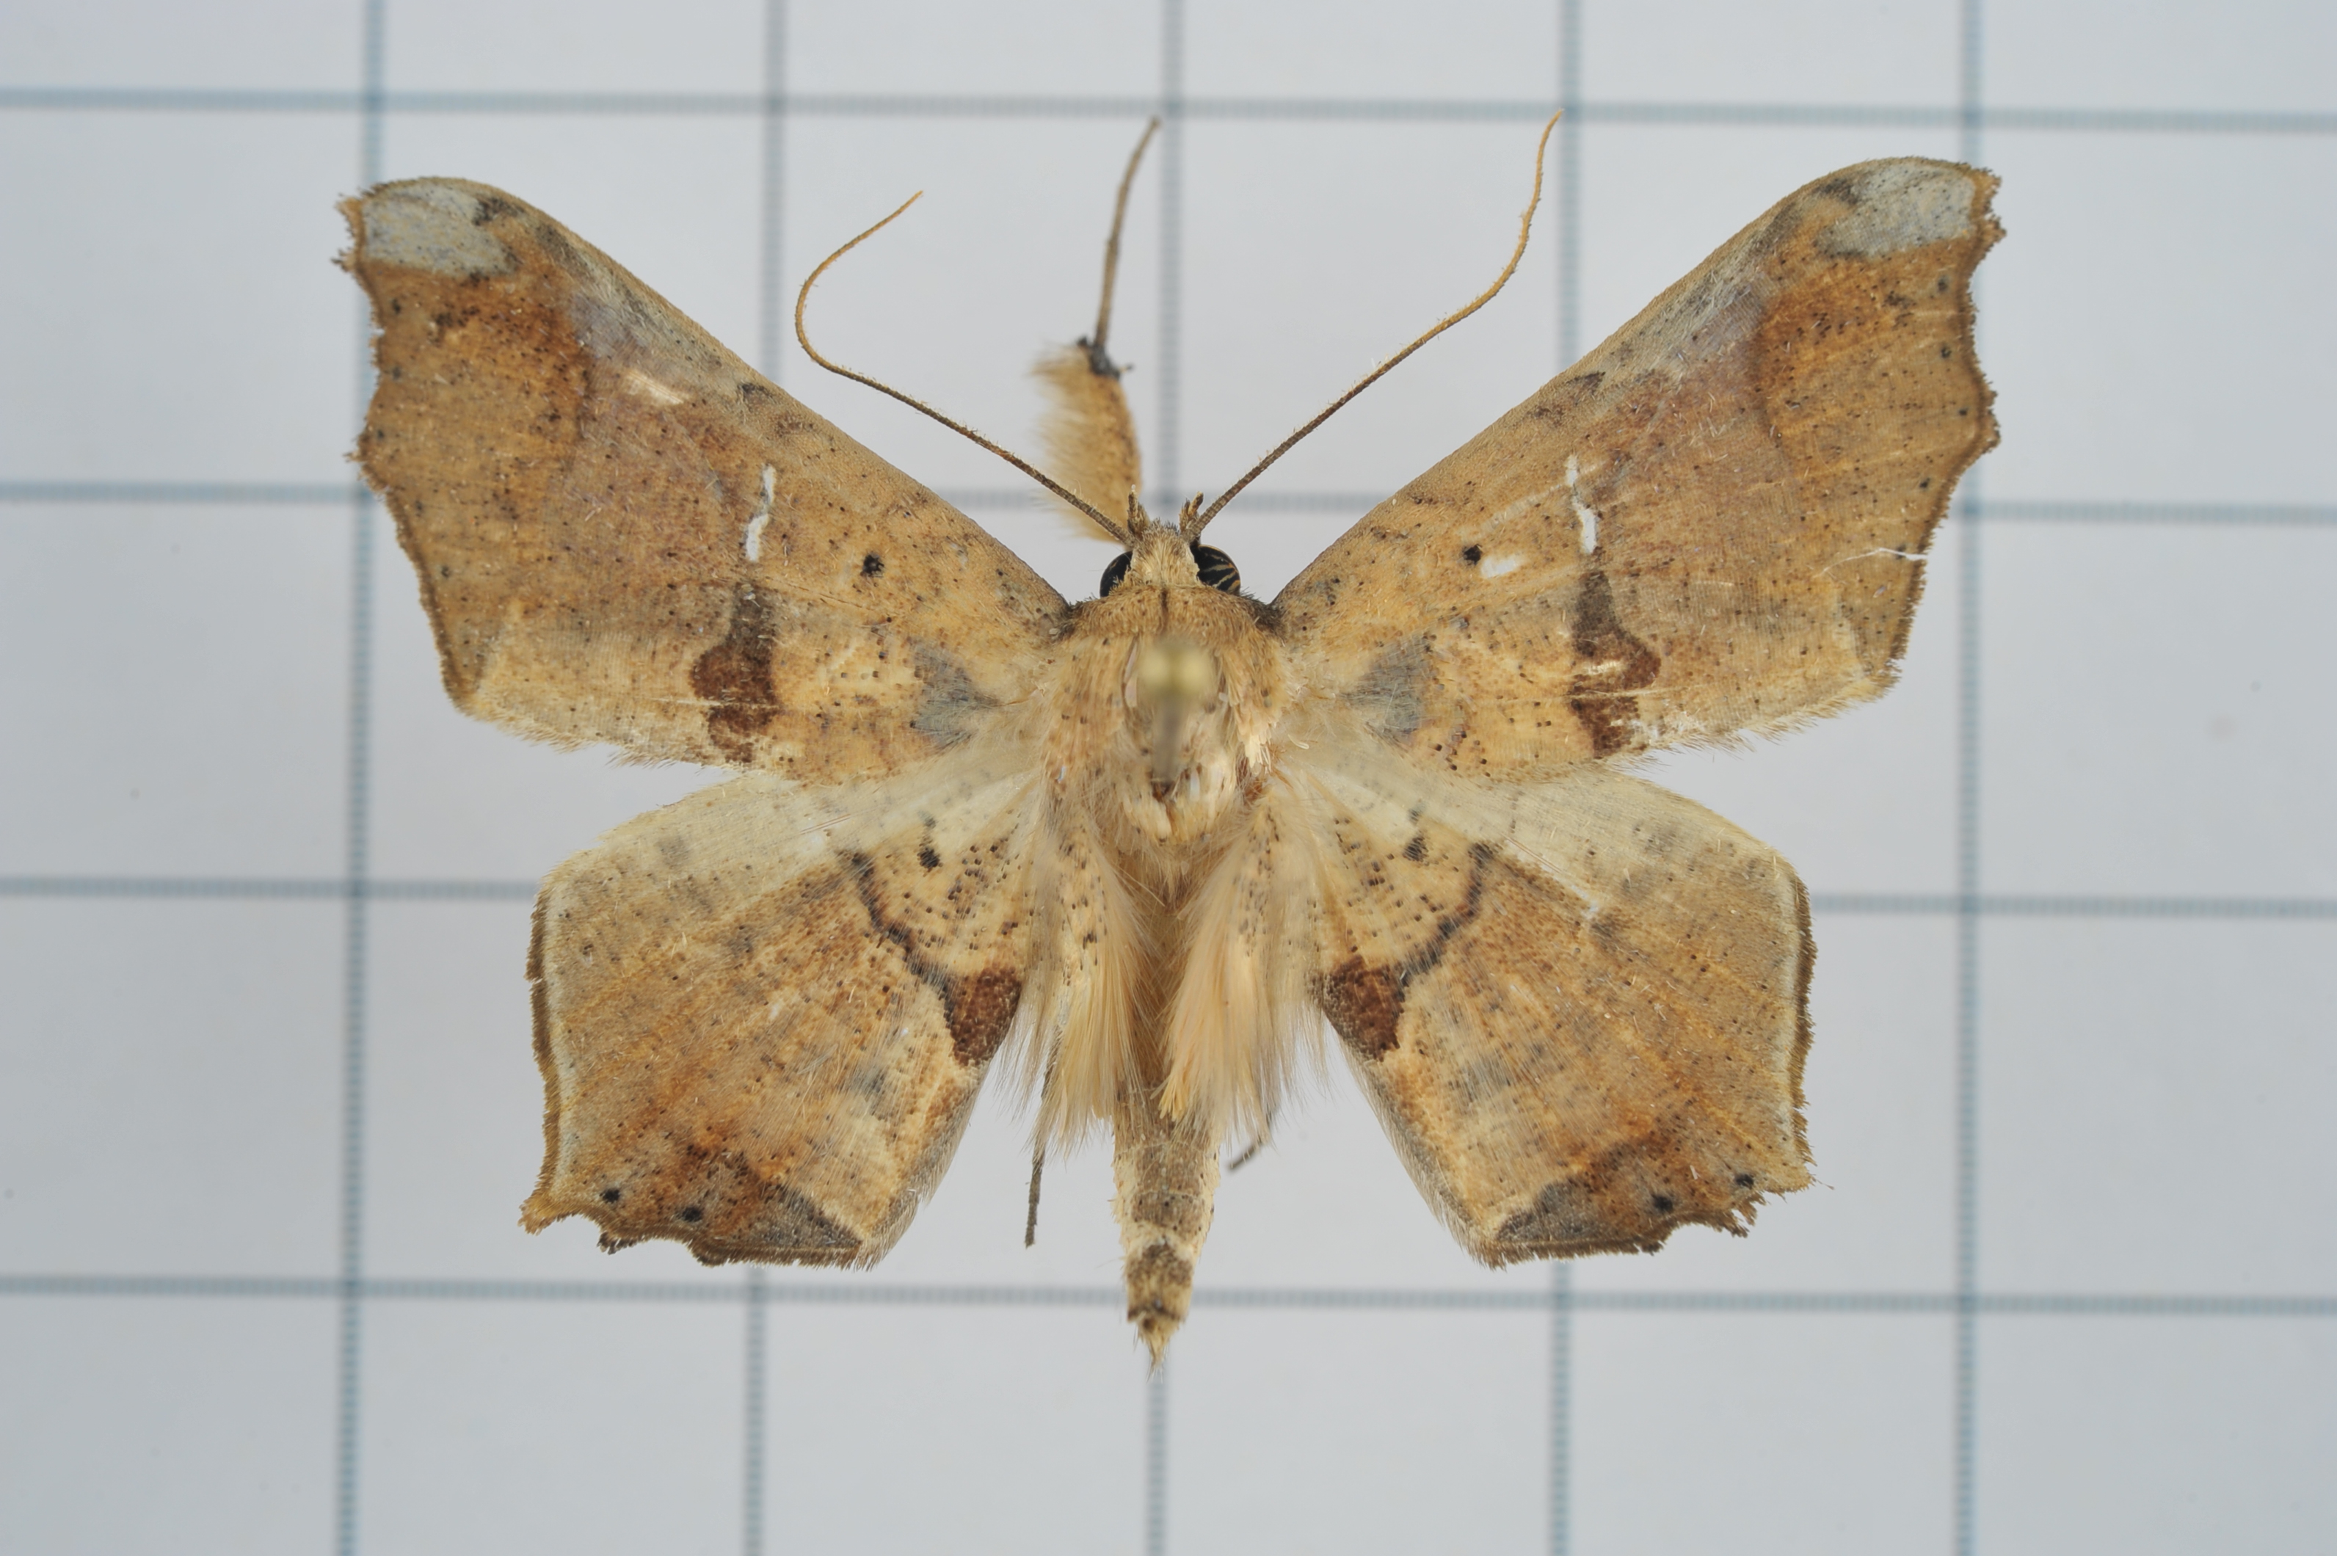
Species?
Semiothisops macariata
